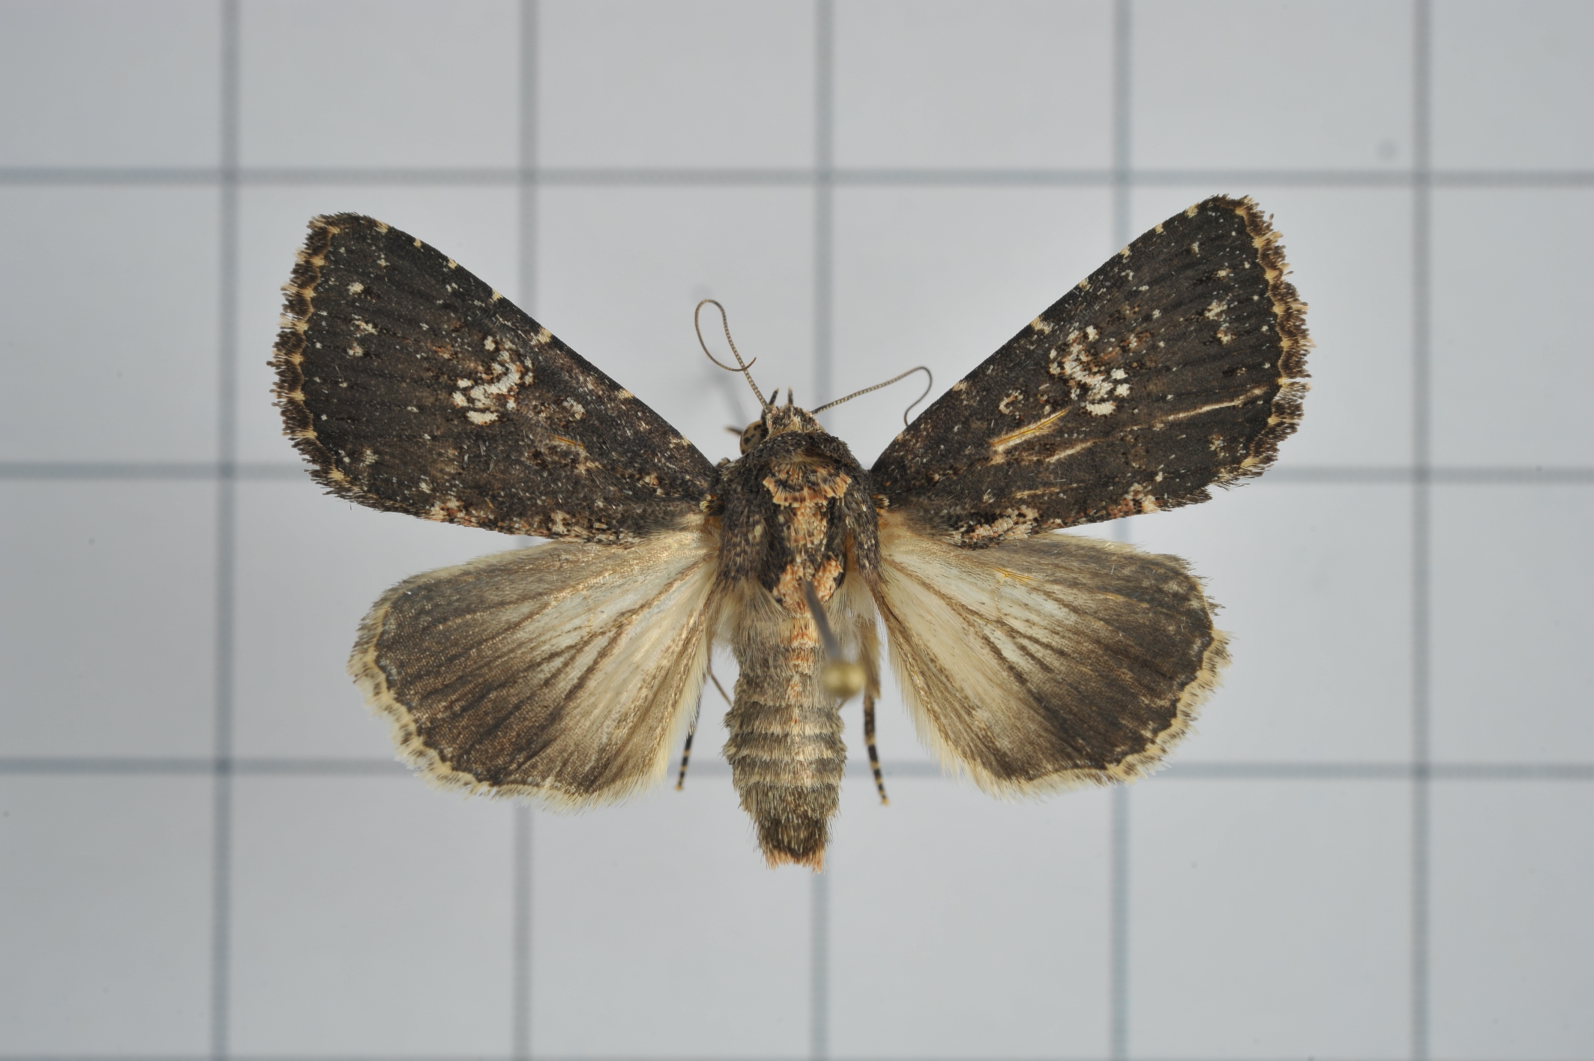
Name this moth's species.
Condica dolorosa
